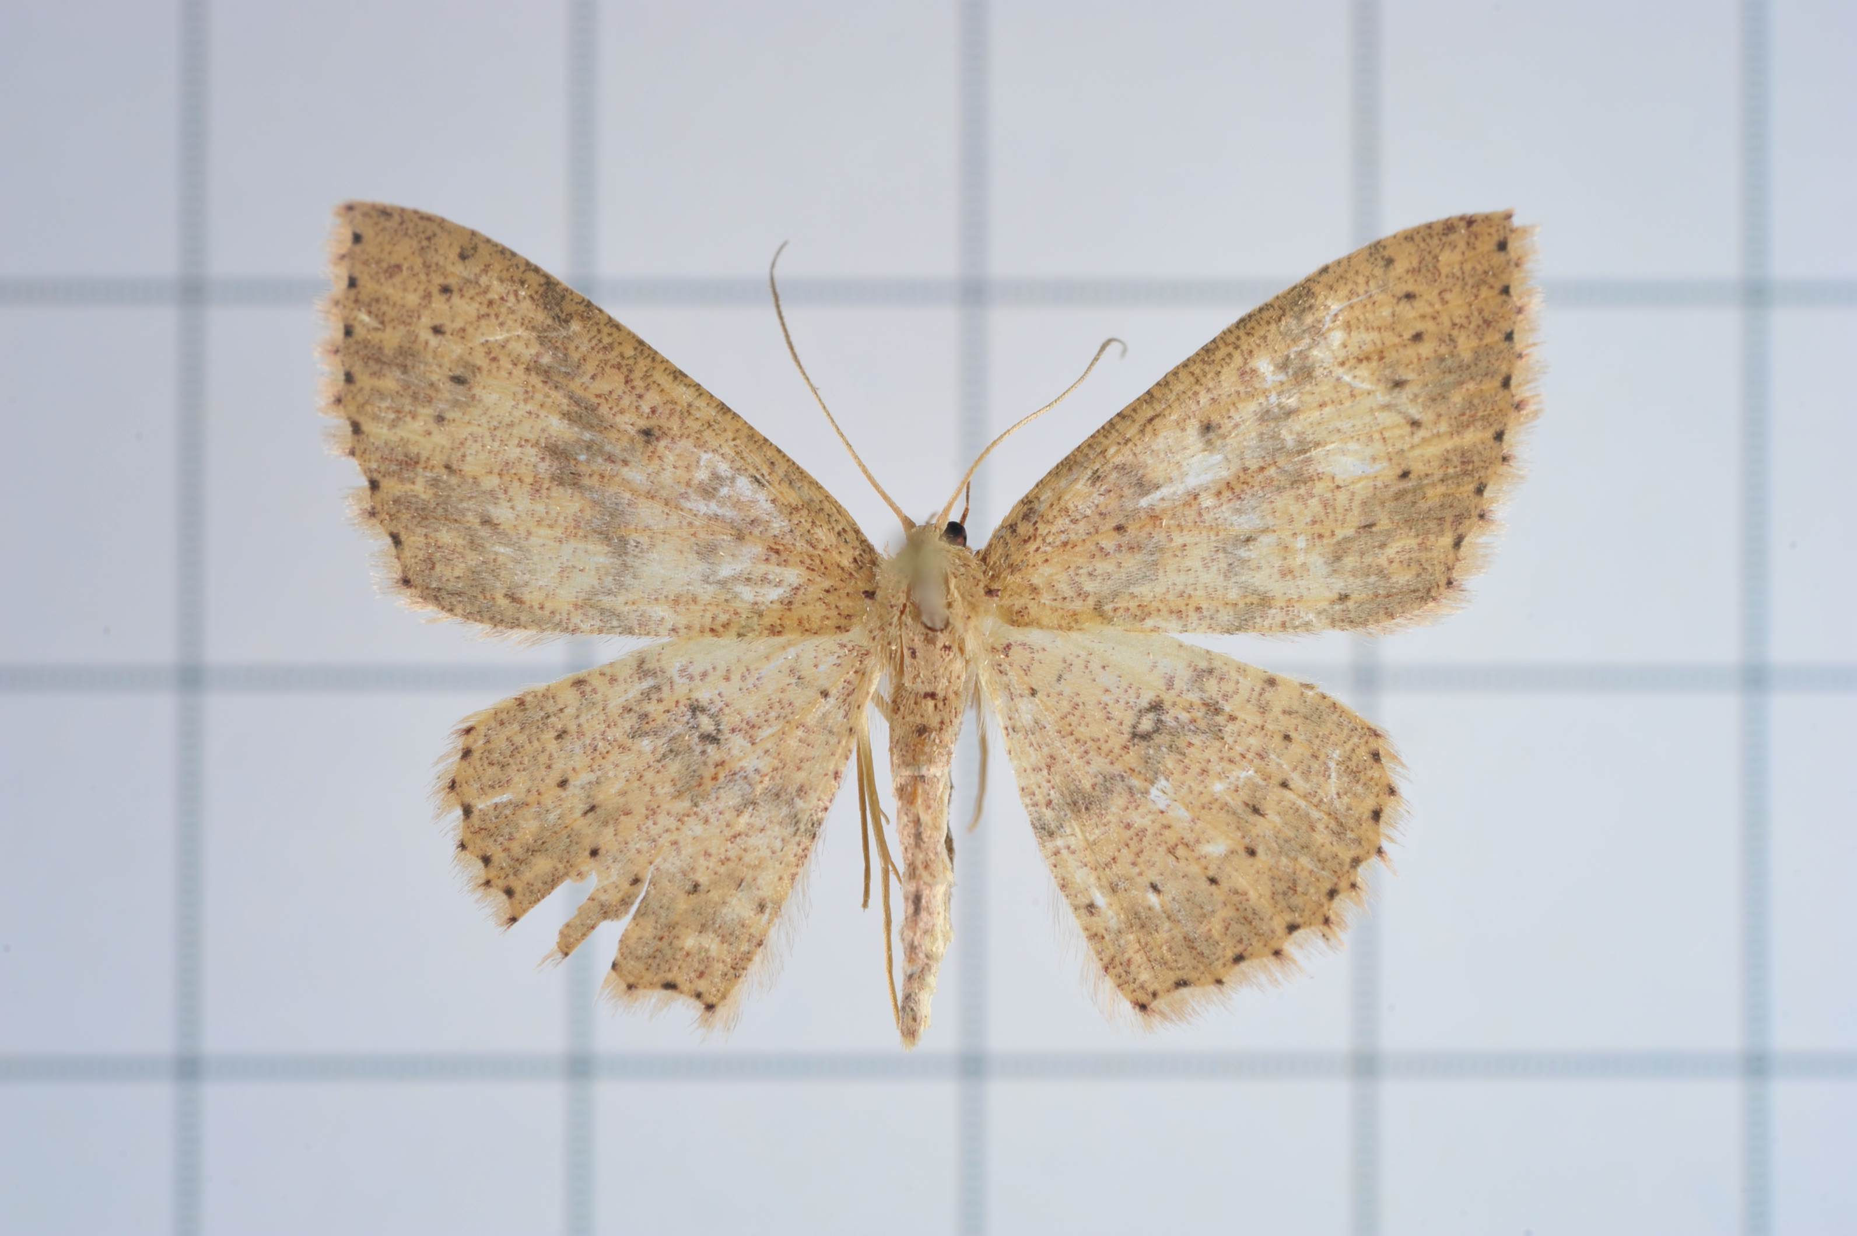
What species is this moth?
Cyclophora intermixtaria intermixtaria
